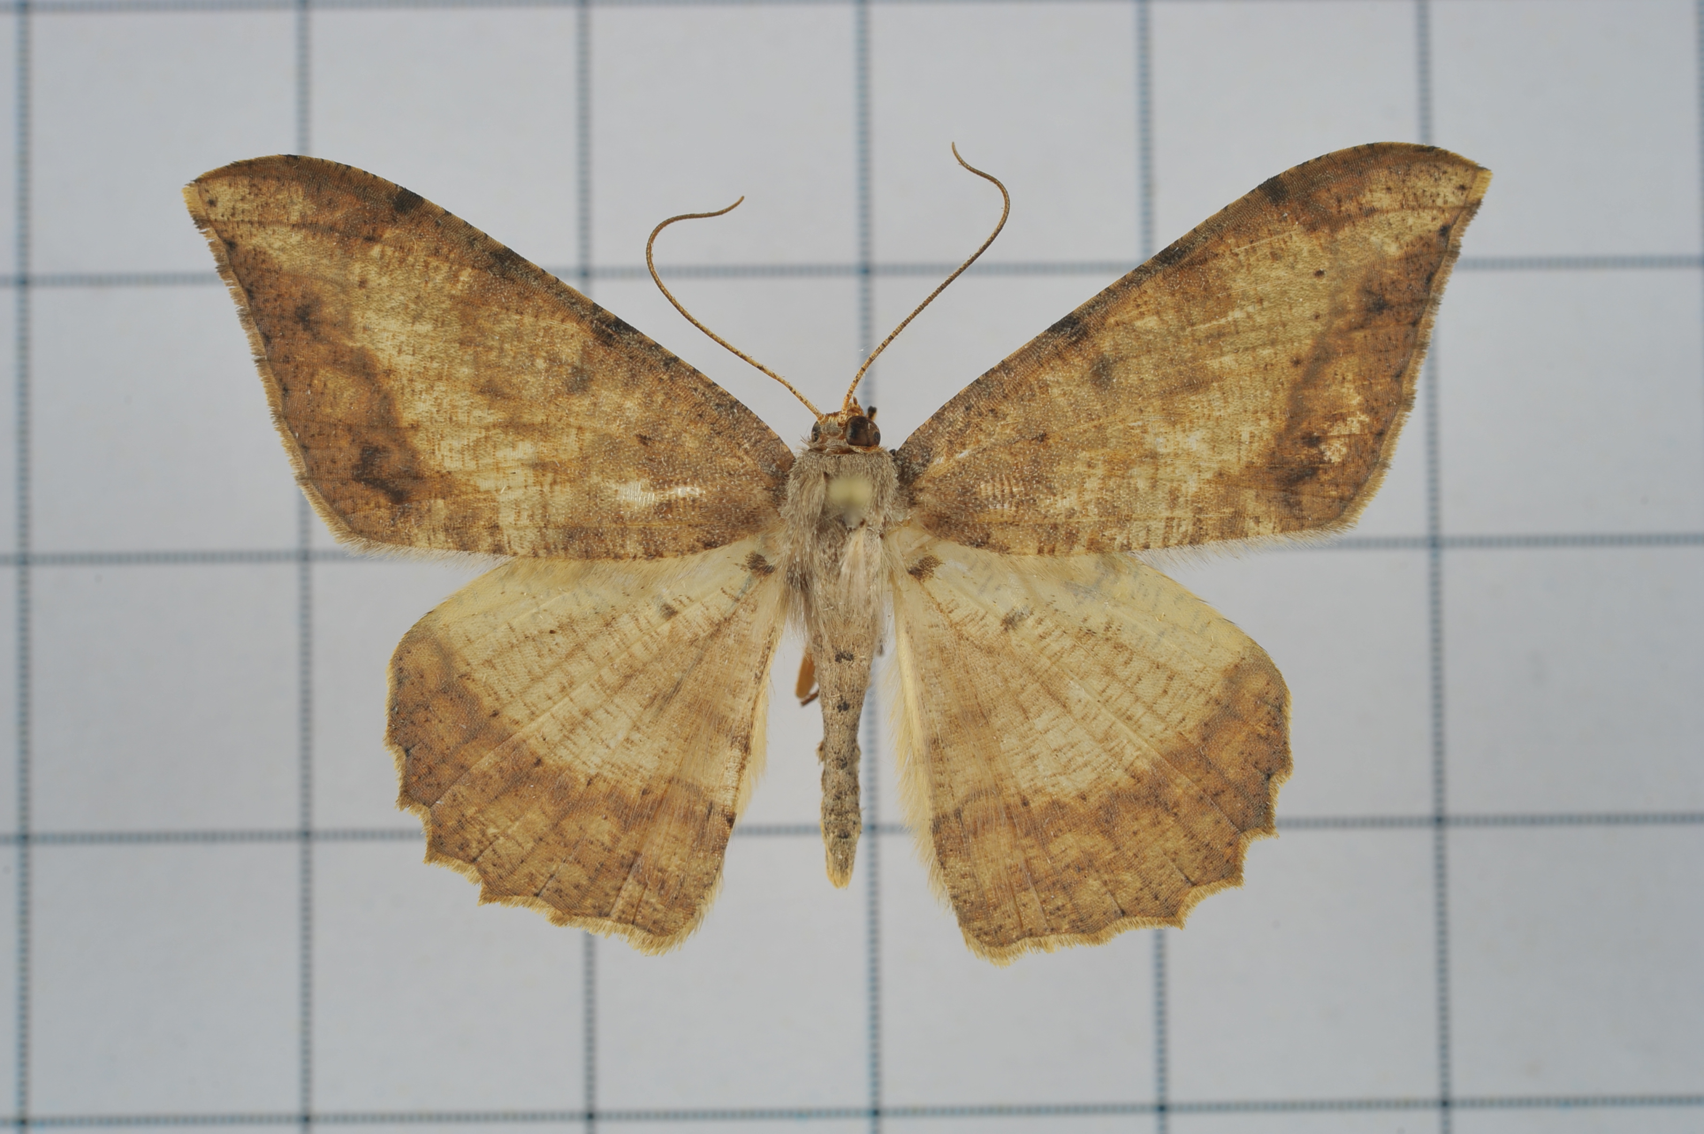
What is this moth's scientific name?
Luxiaria amasa amasa
